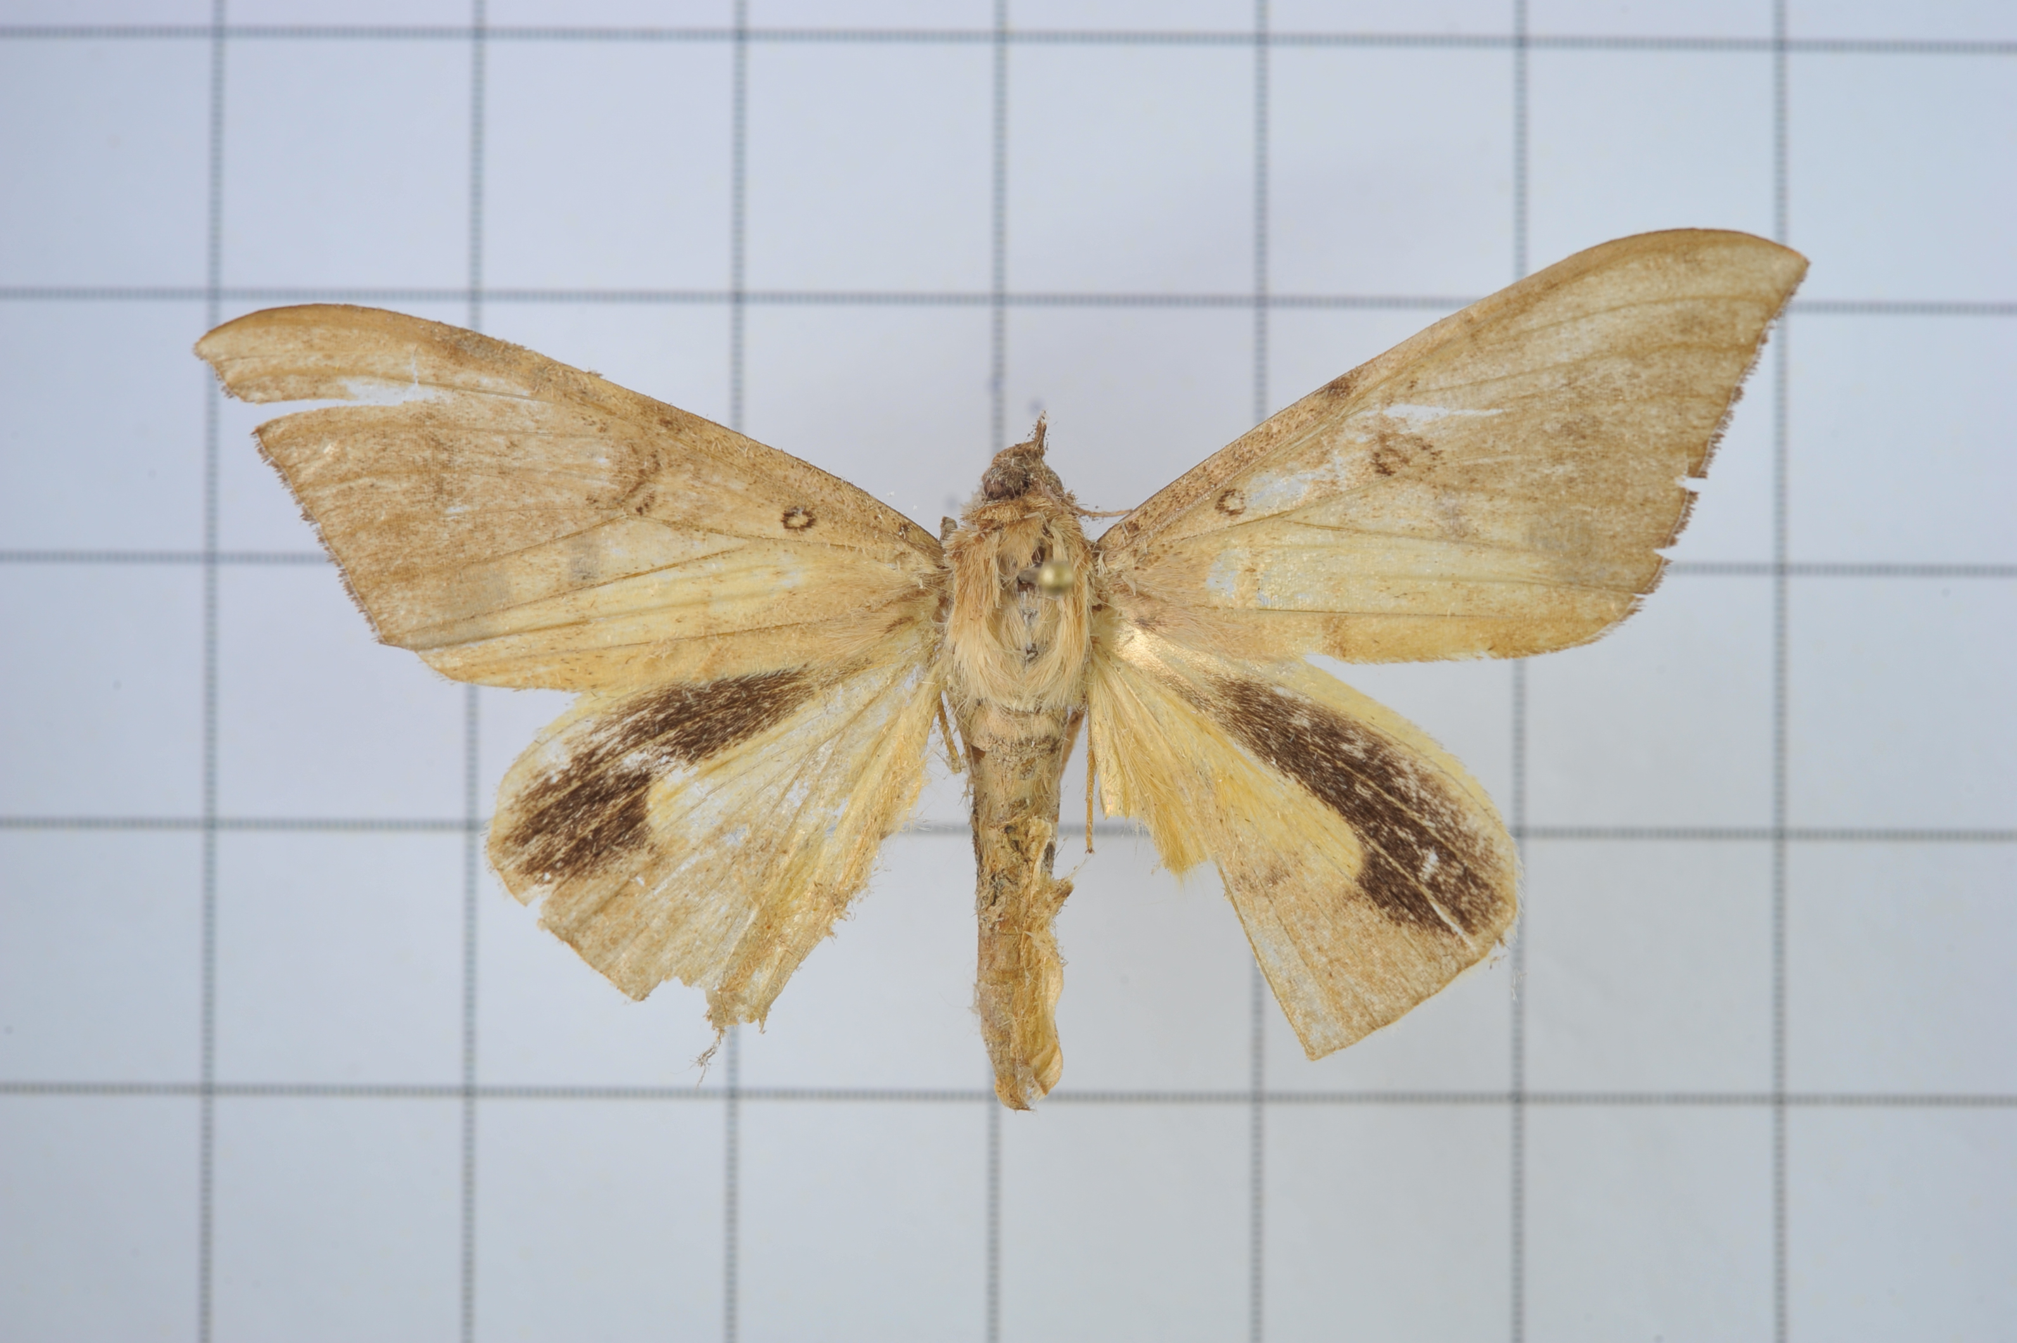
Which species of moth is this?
Oxyodes scrobiculata
